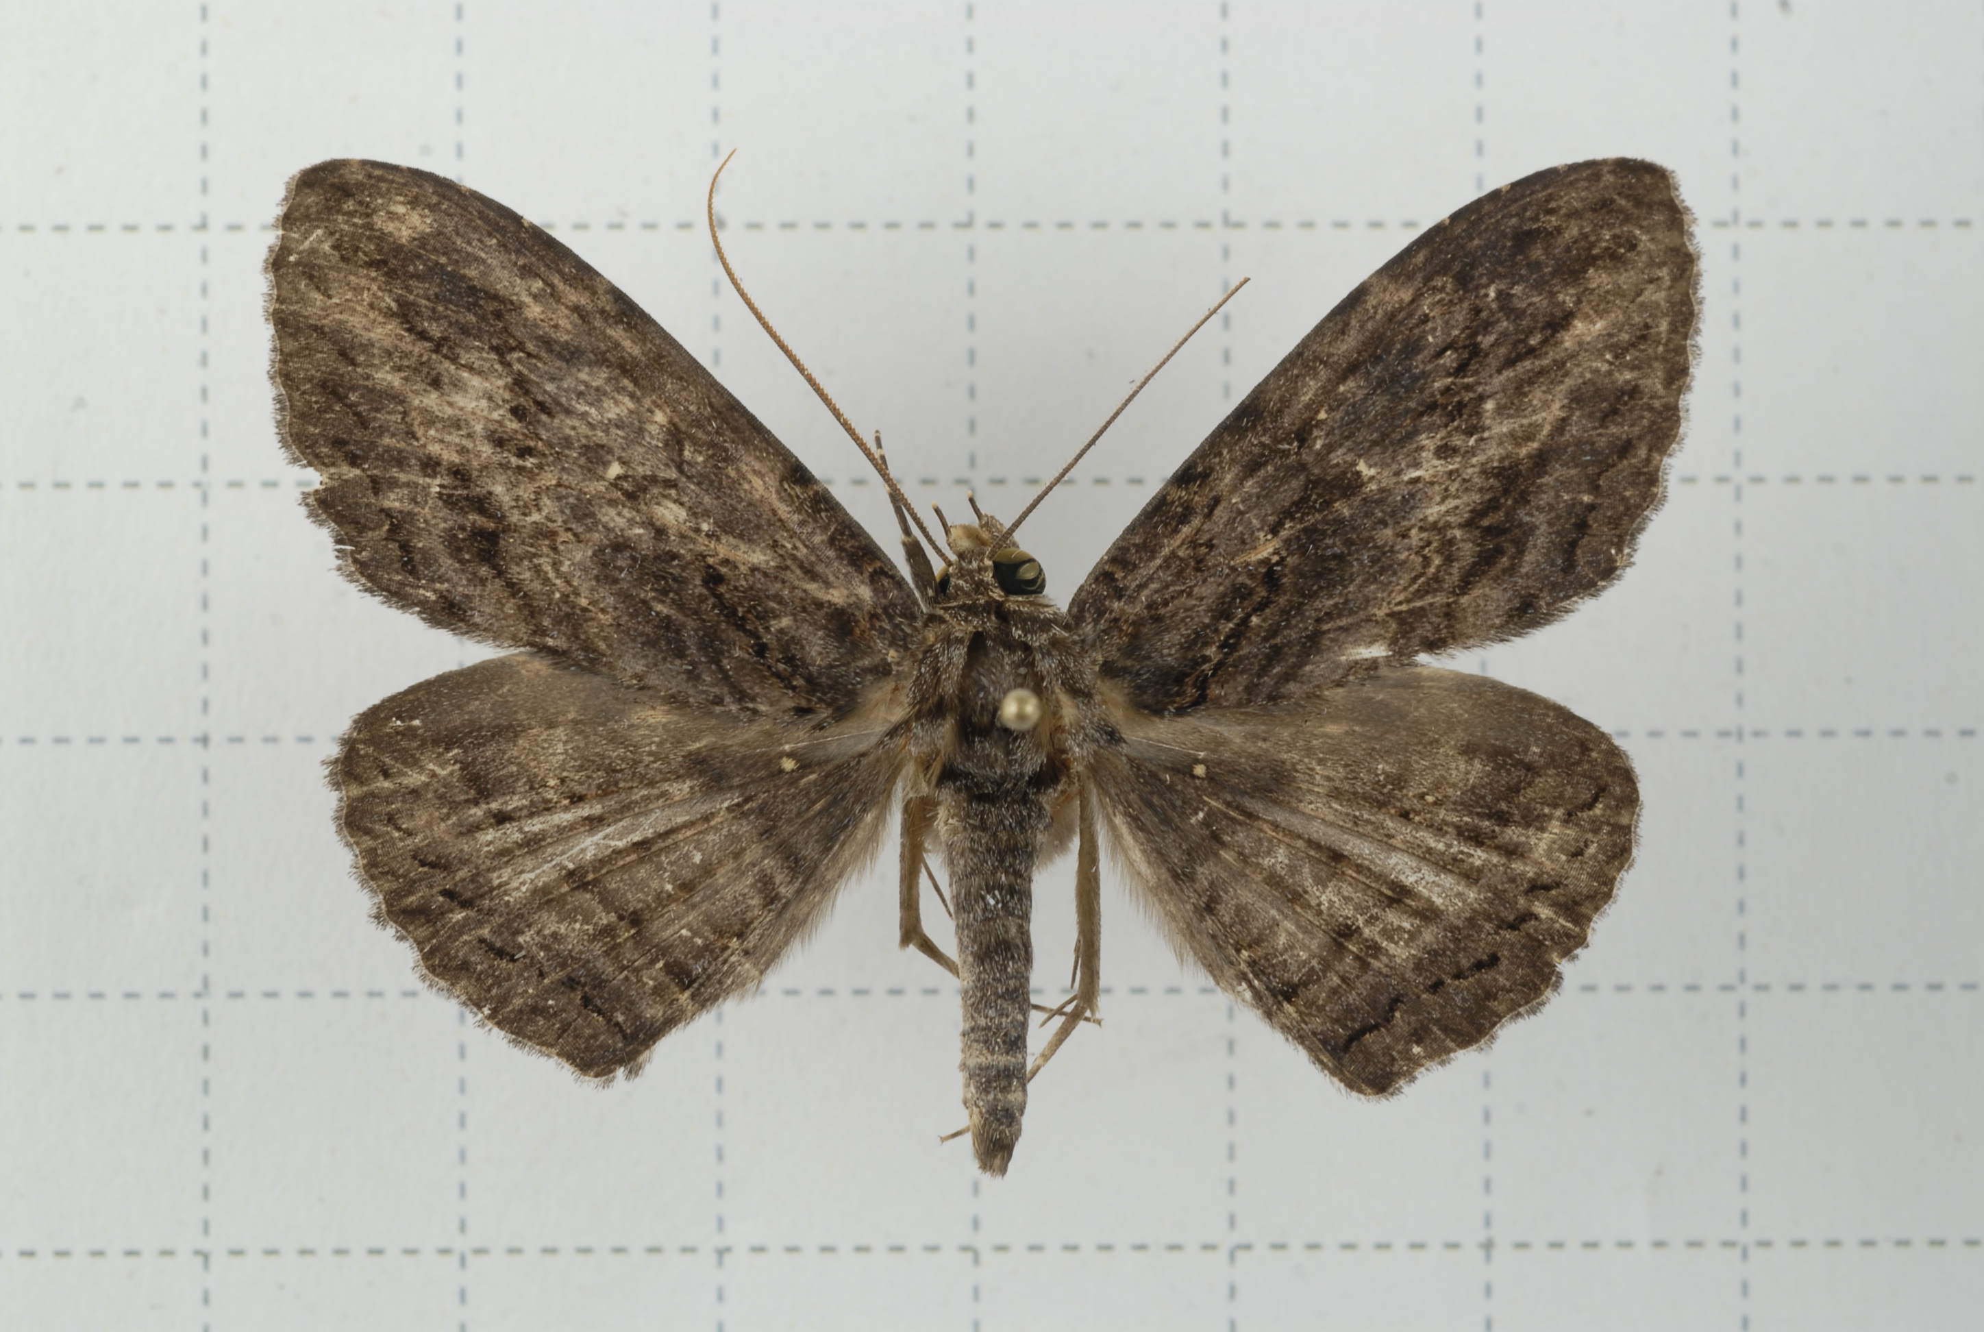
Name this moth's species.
Anisoneura salebrosa
